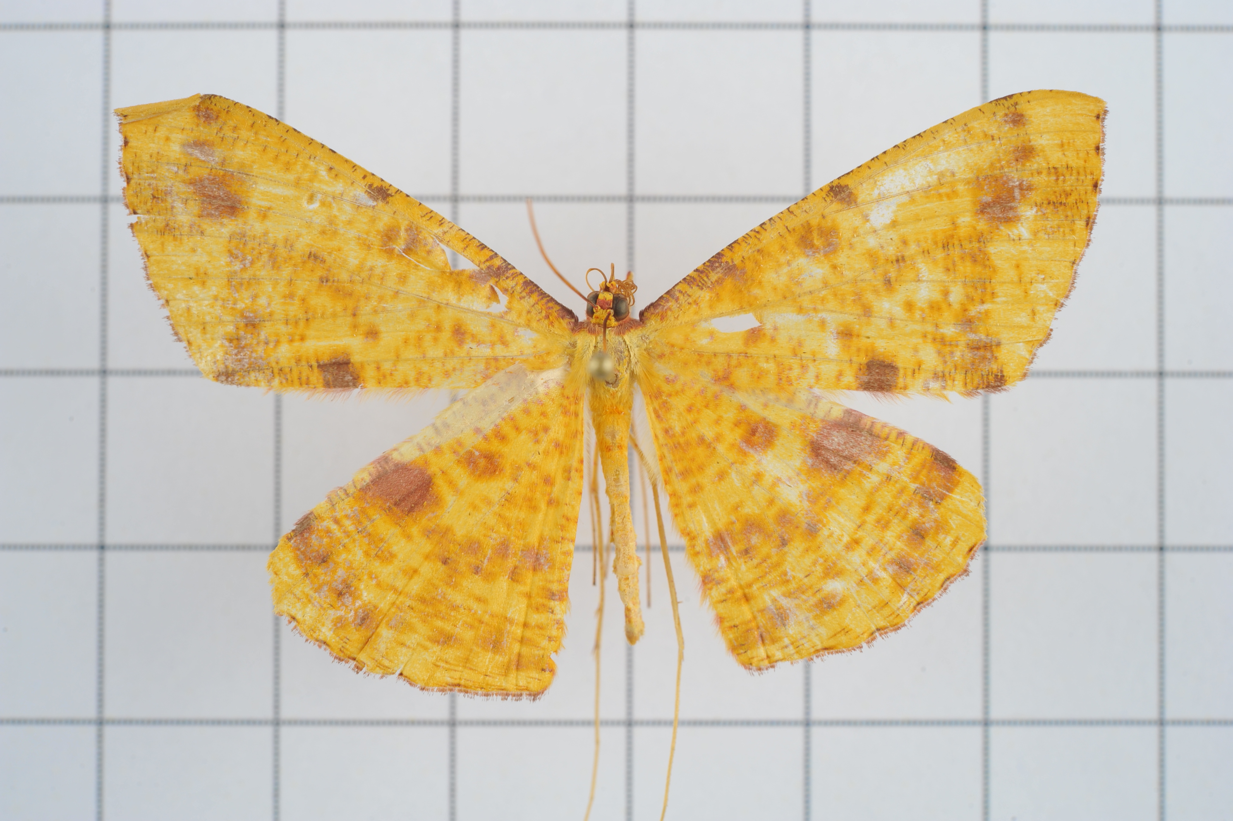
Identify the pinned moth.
Eumelea ludovicata ludovicata
